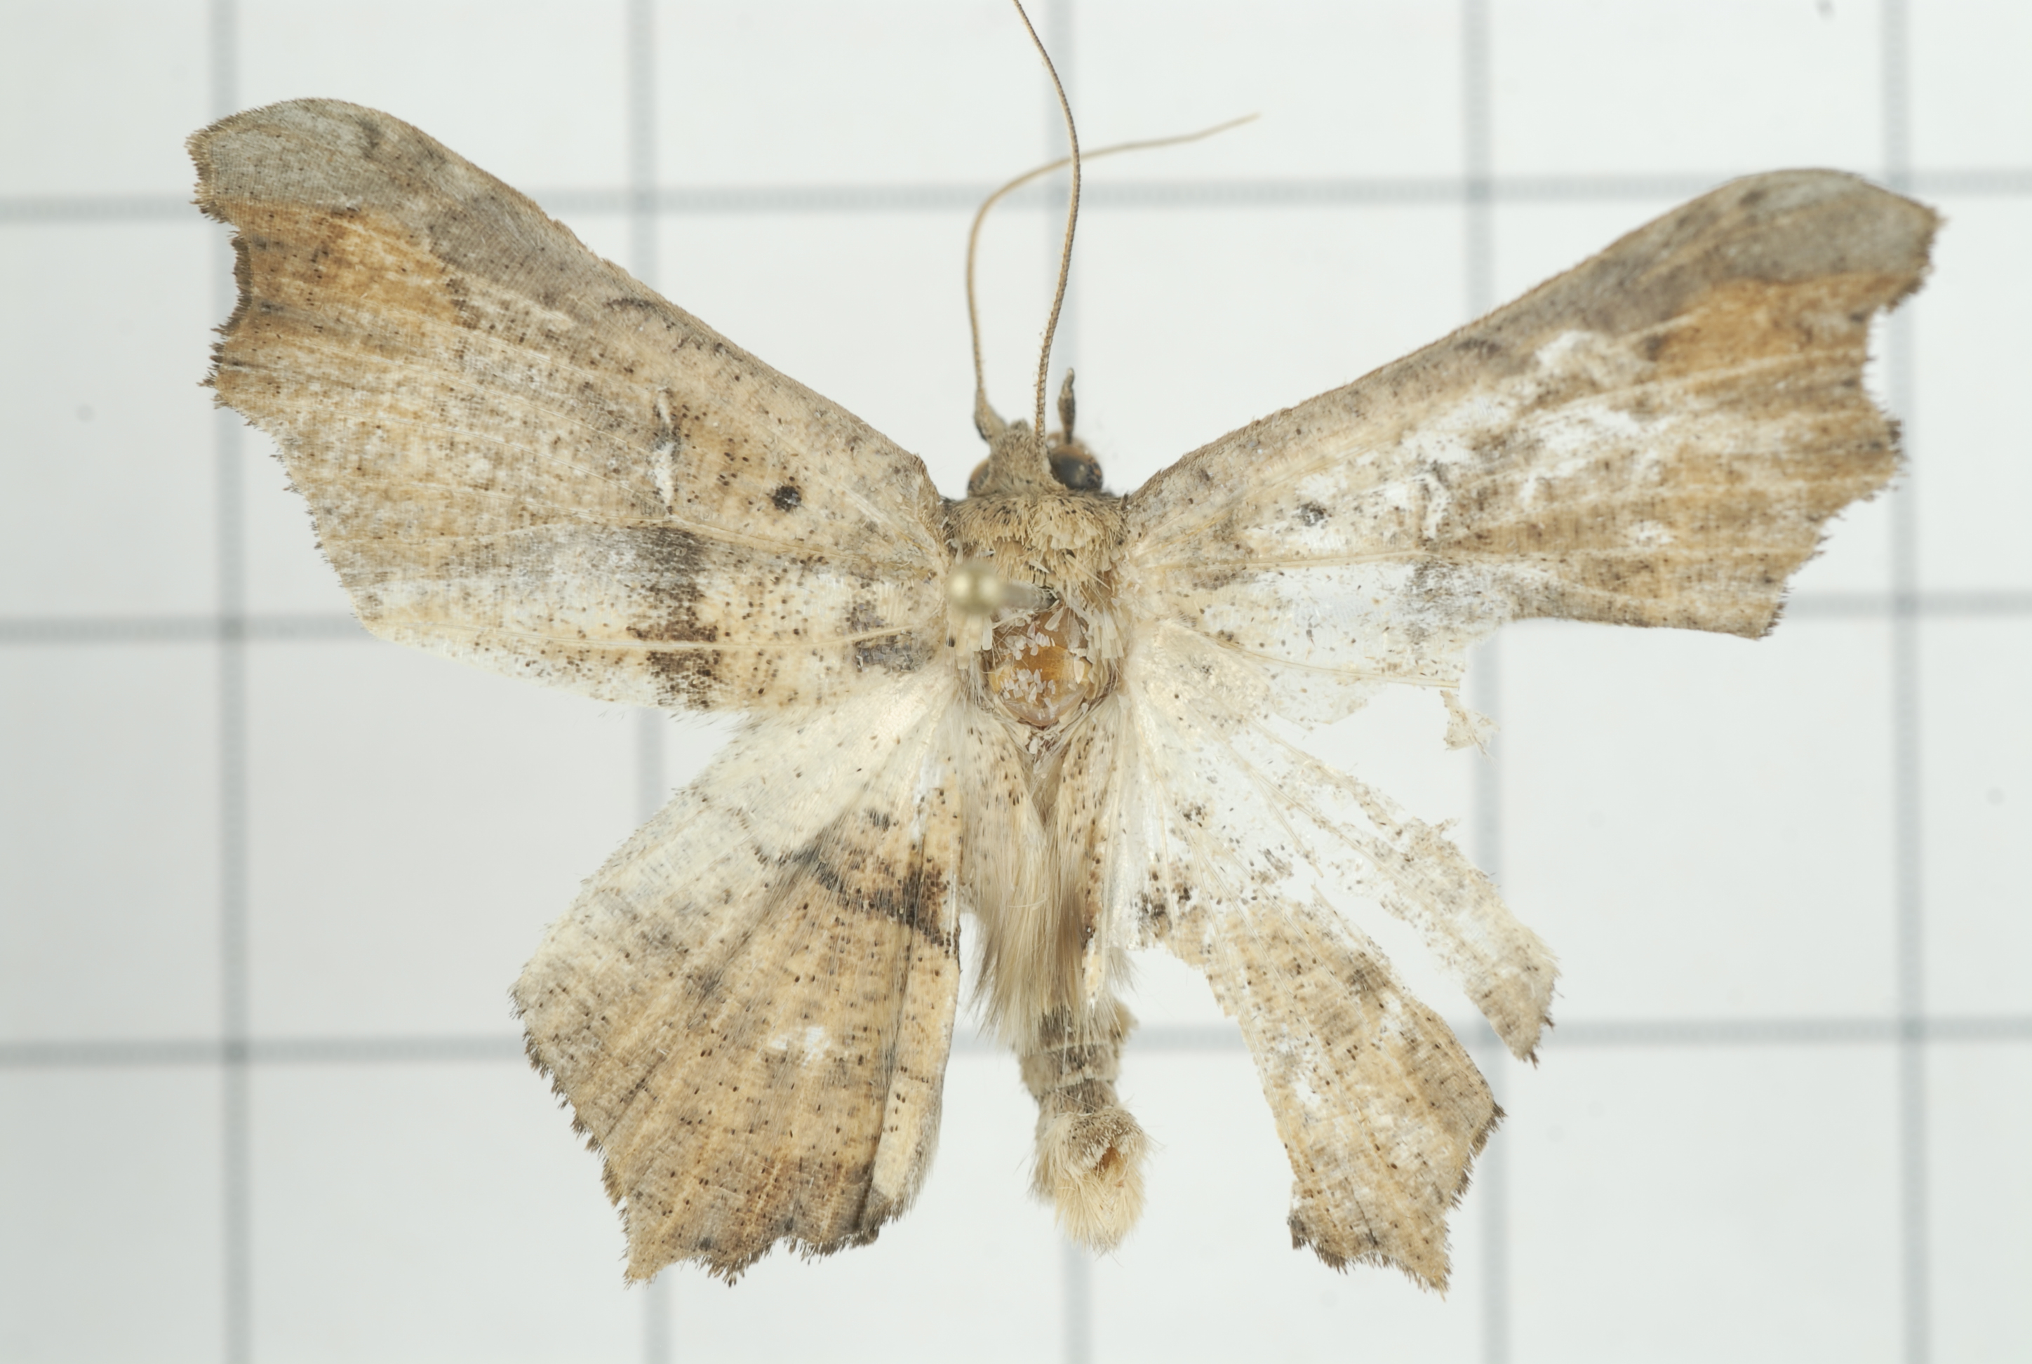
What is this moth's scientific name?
Semiothisops macariata
